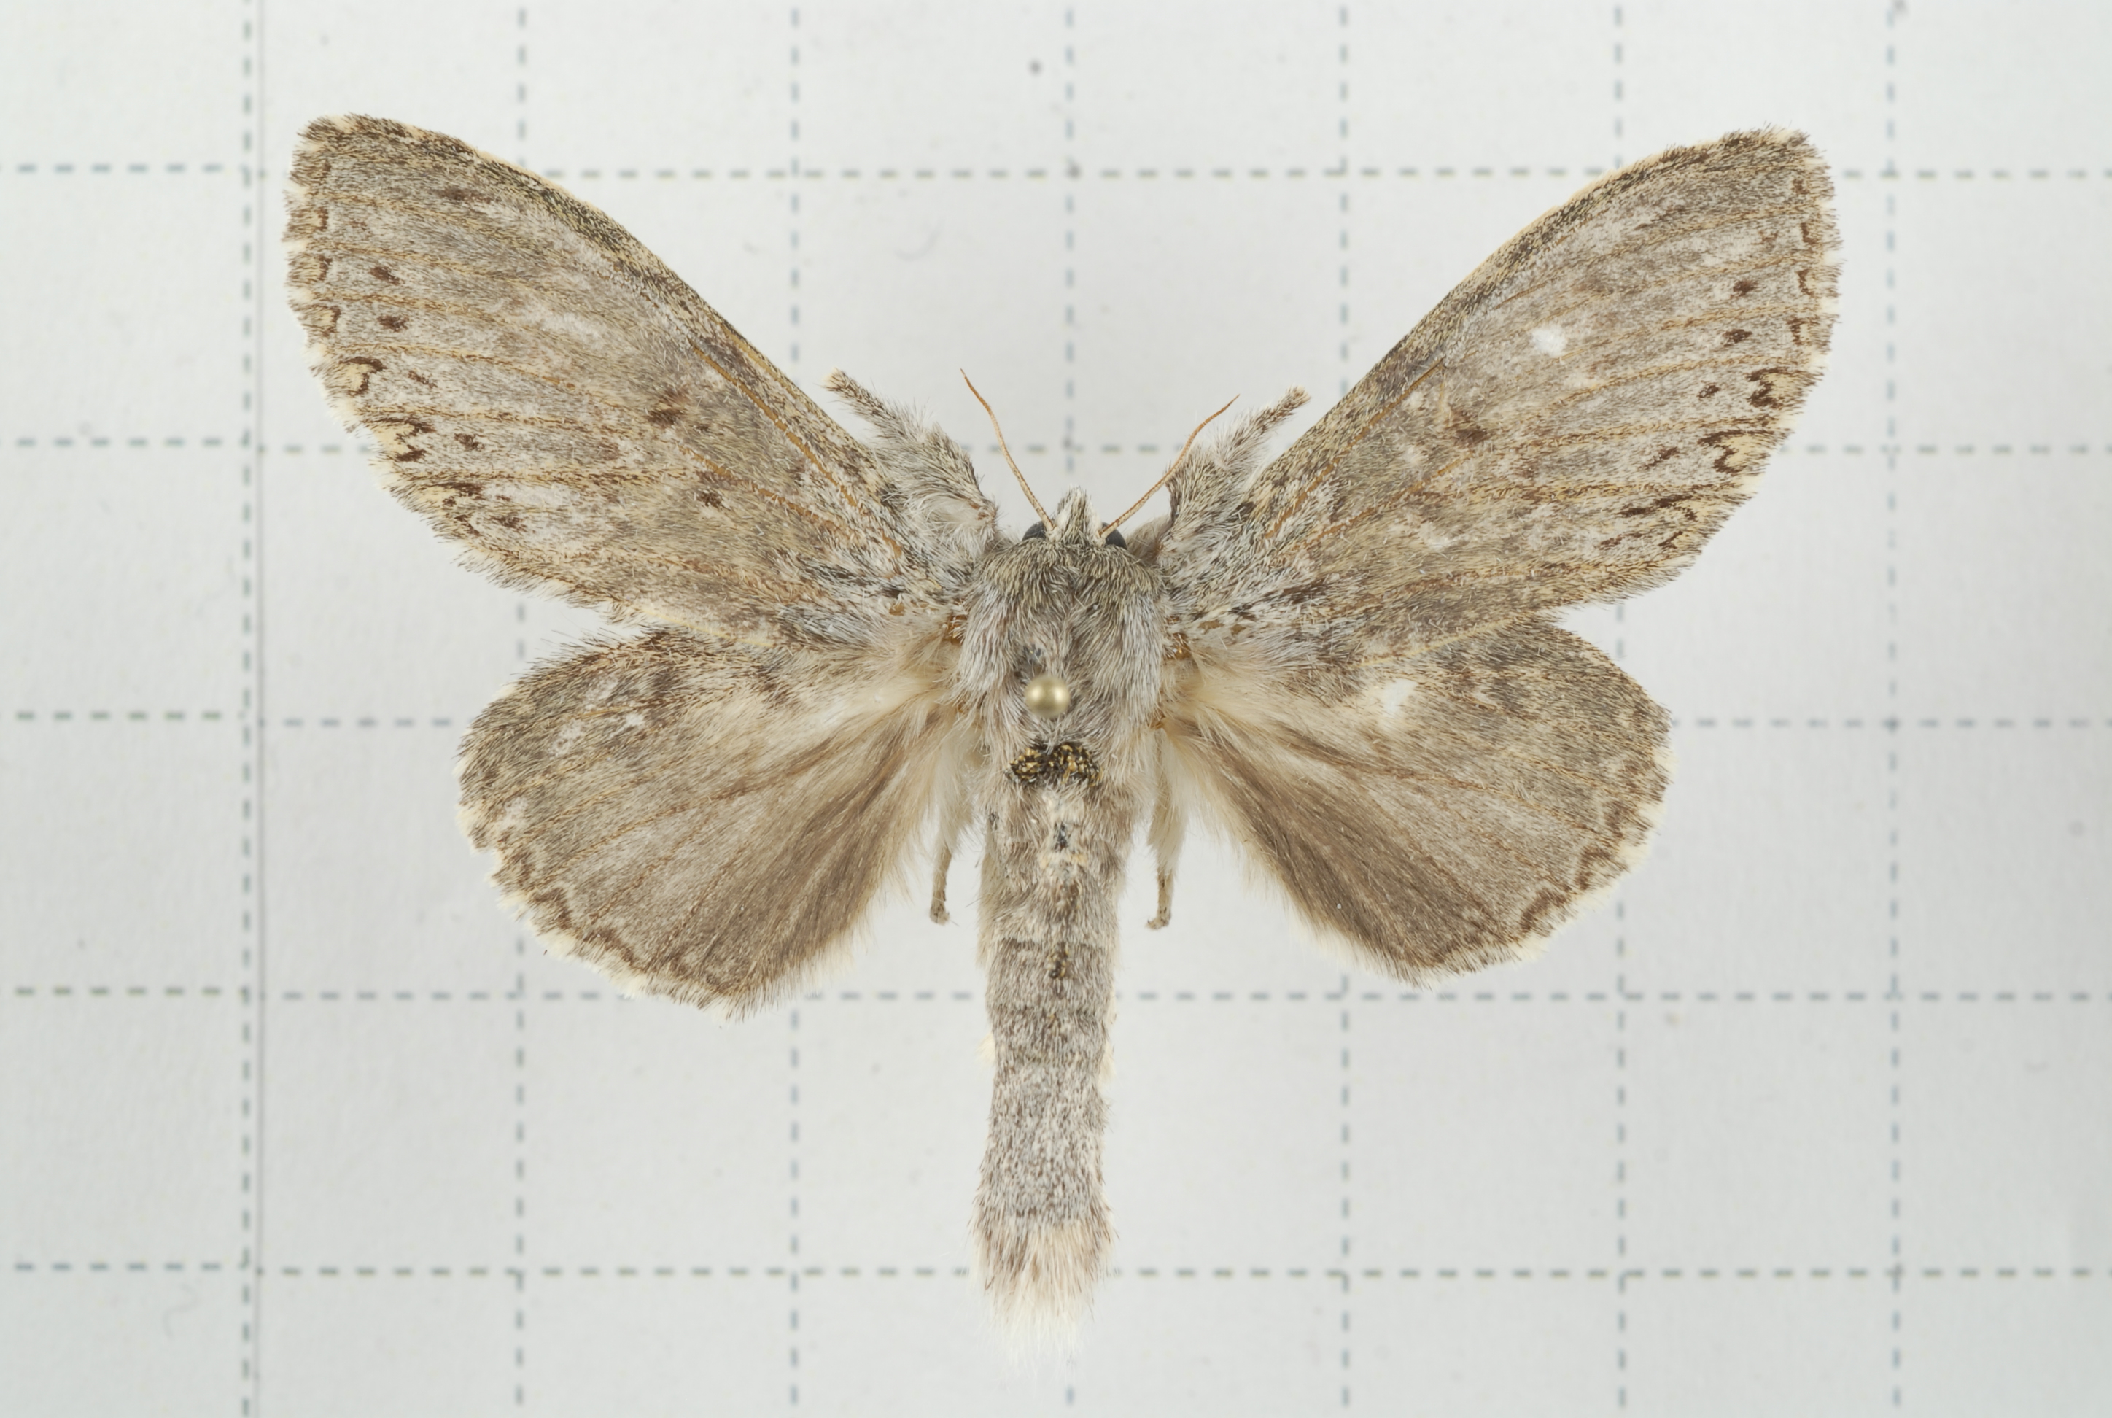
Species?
Stauropus alternus alternus
